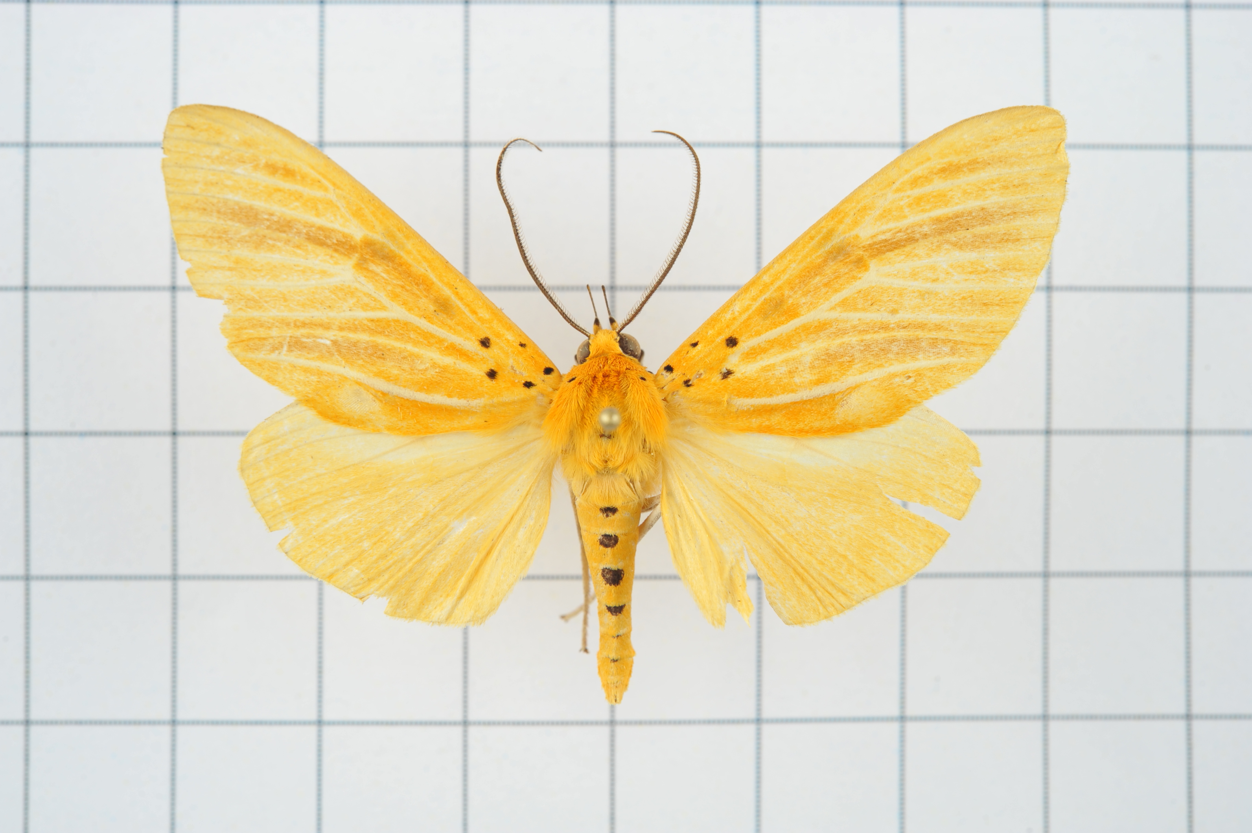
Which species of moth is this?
Asota egens confinis
